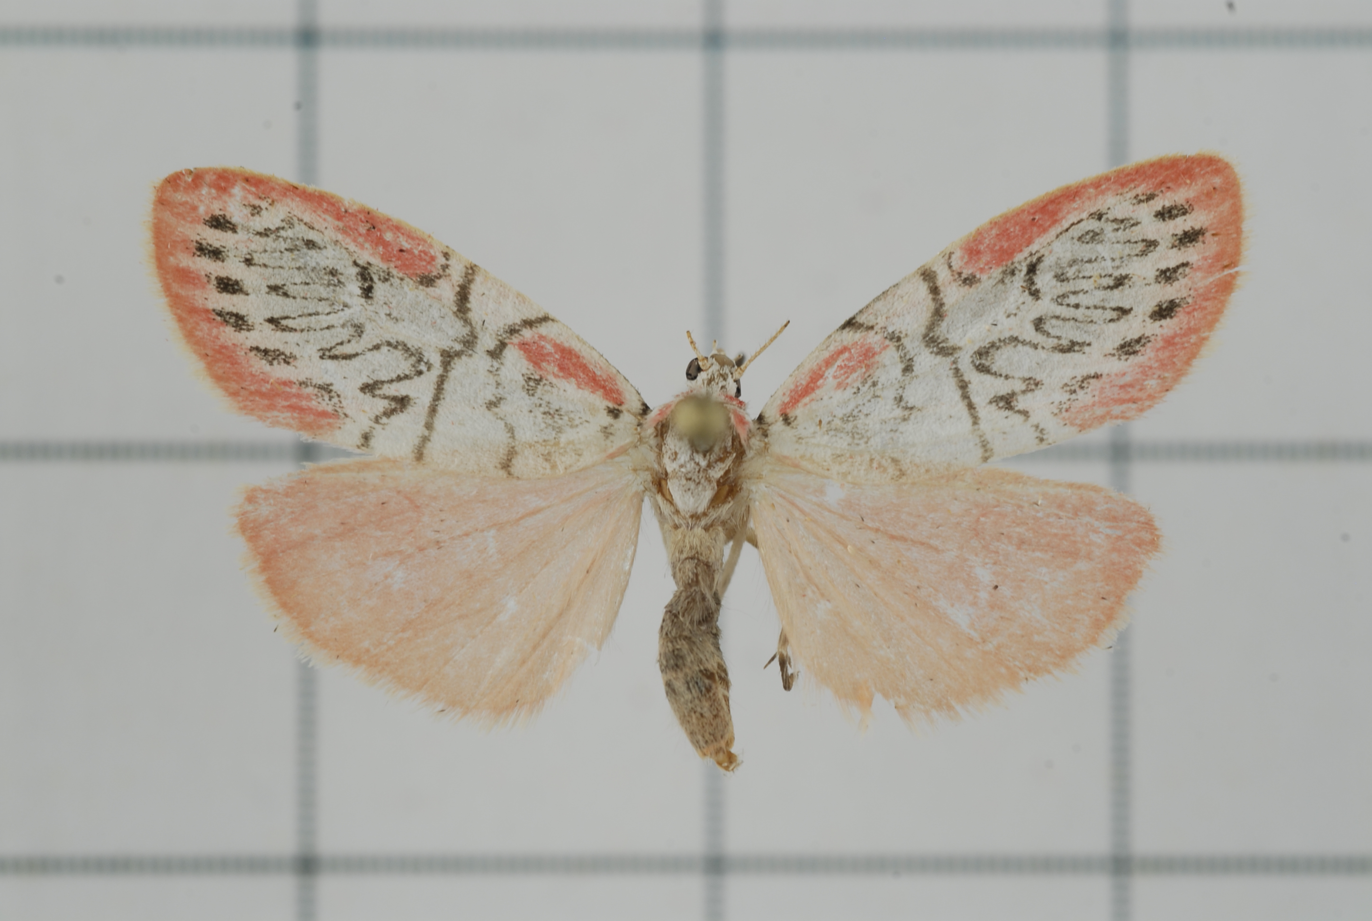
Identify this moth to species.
Miltochrista ziczac
